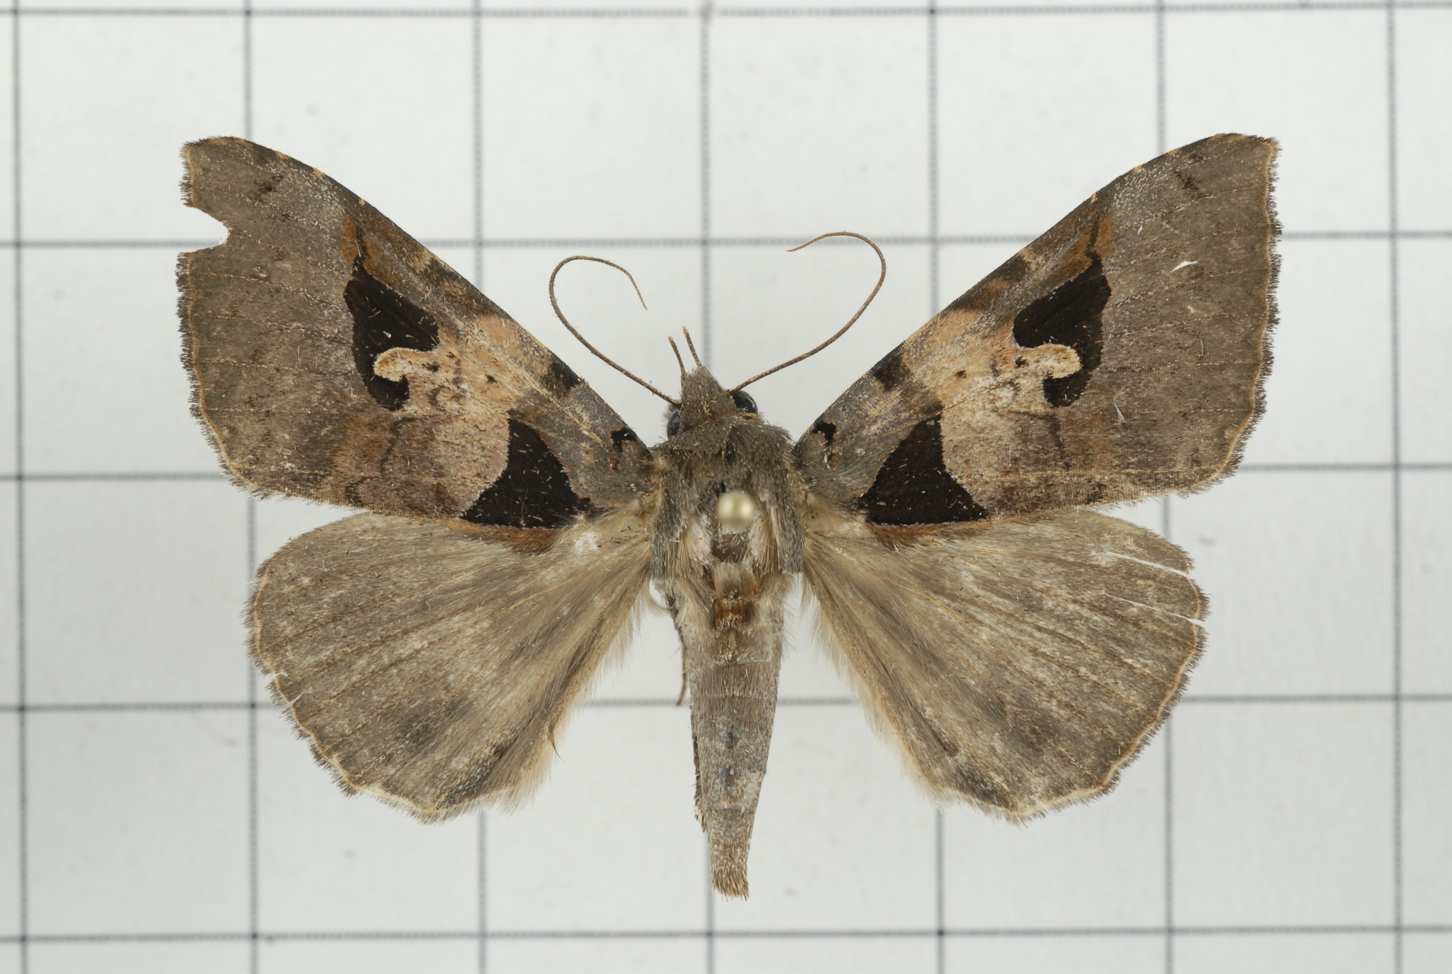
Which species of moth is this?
Avatha chinensis
